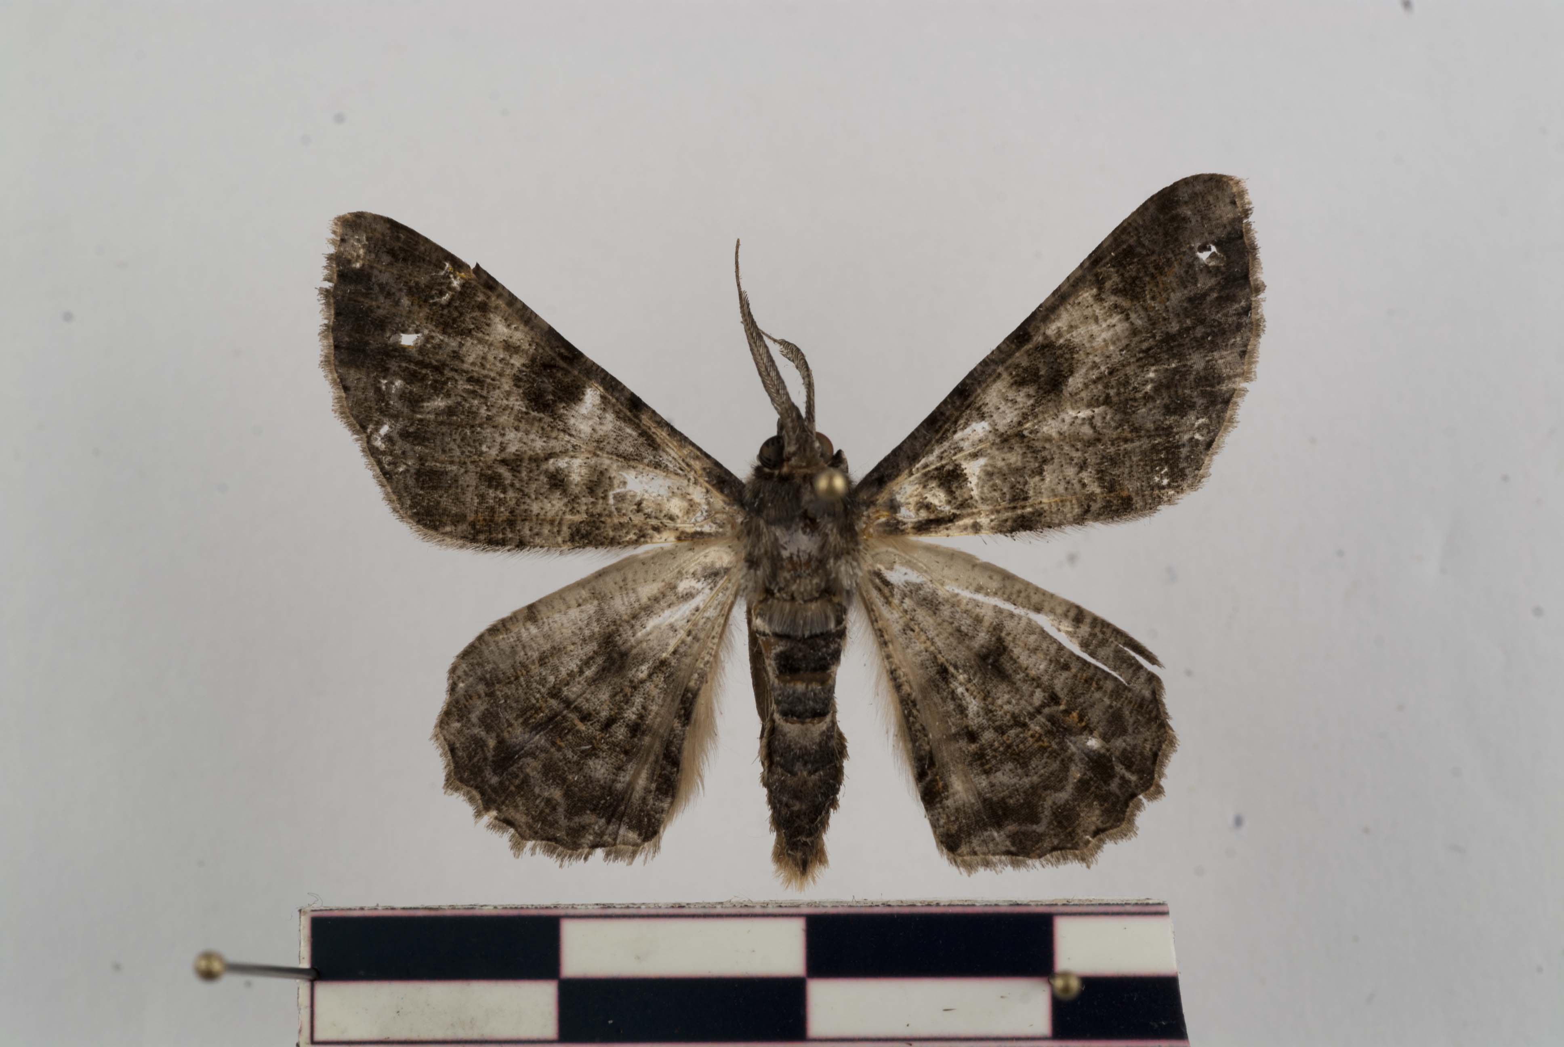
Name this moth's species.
Cleora alienaria
